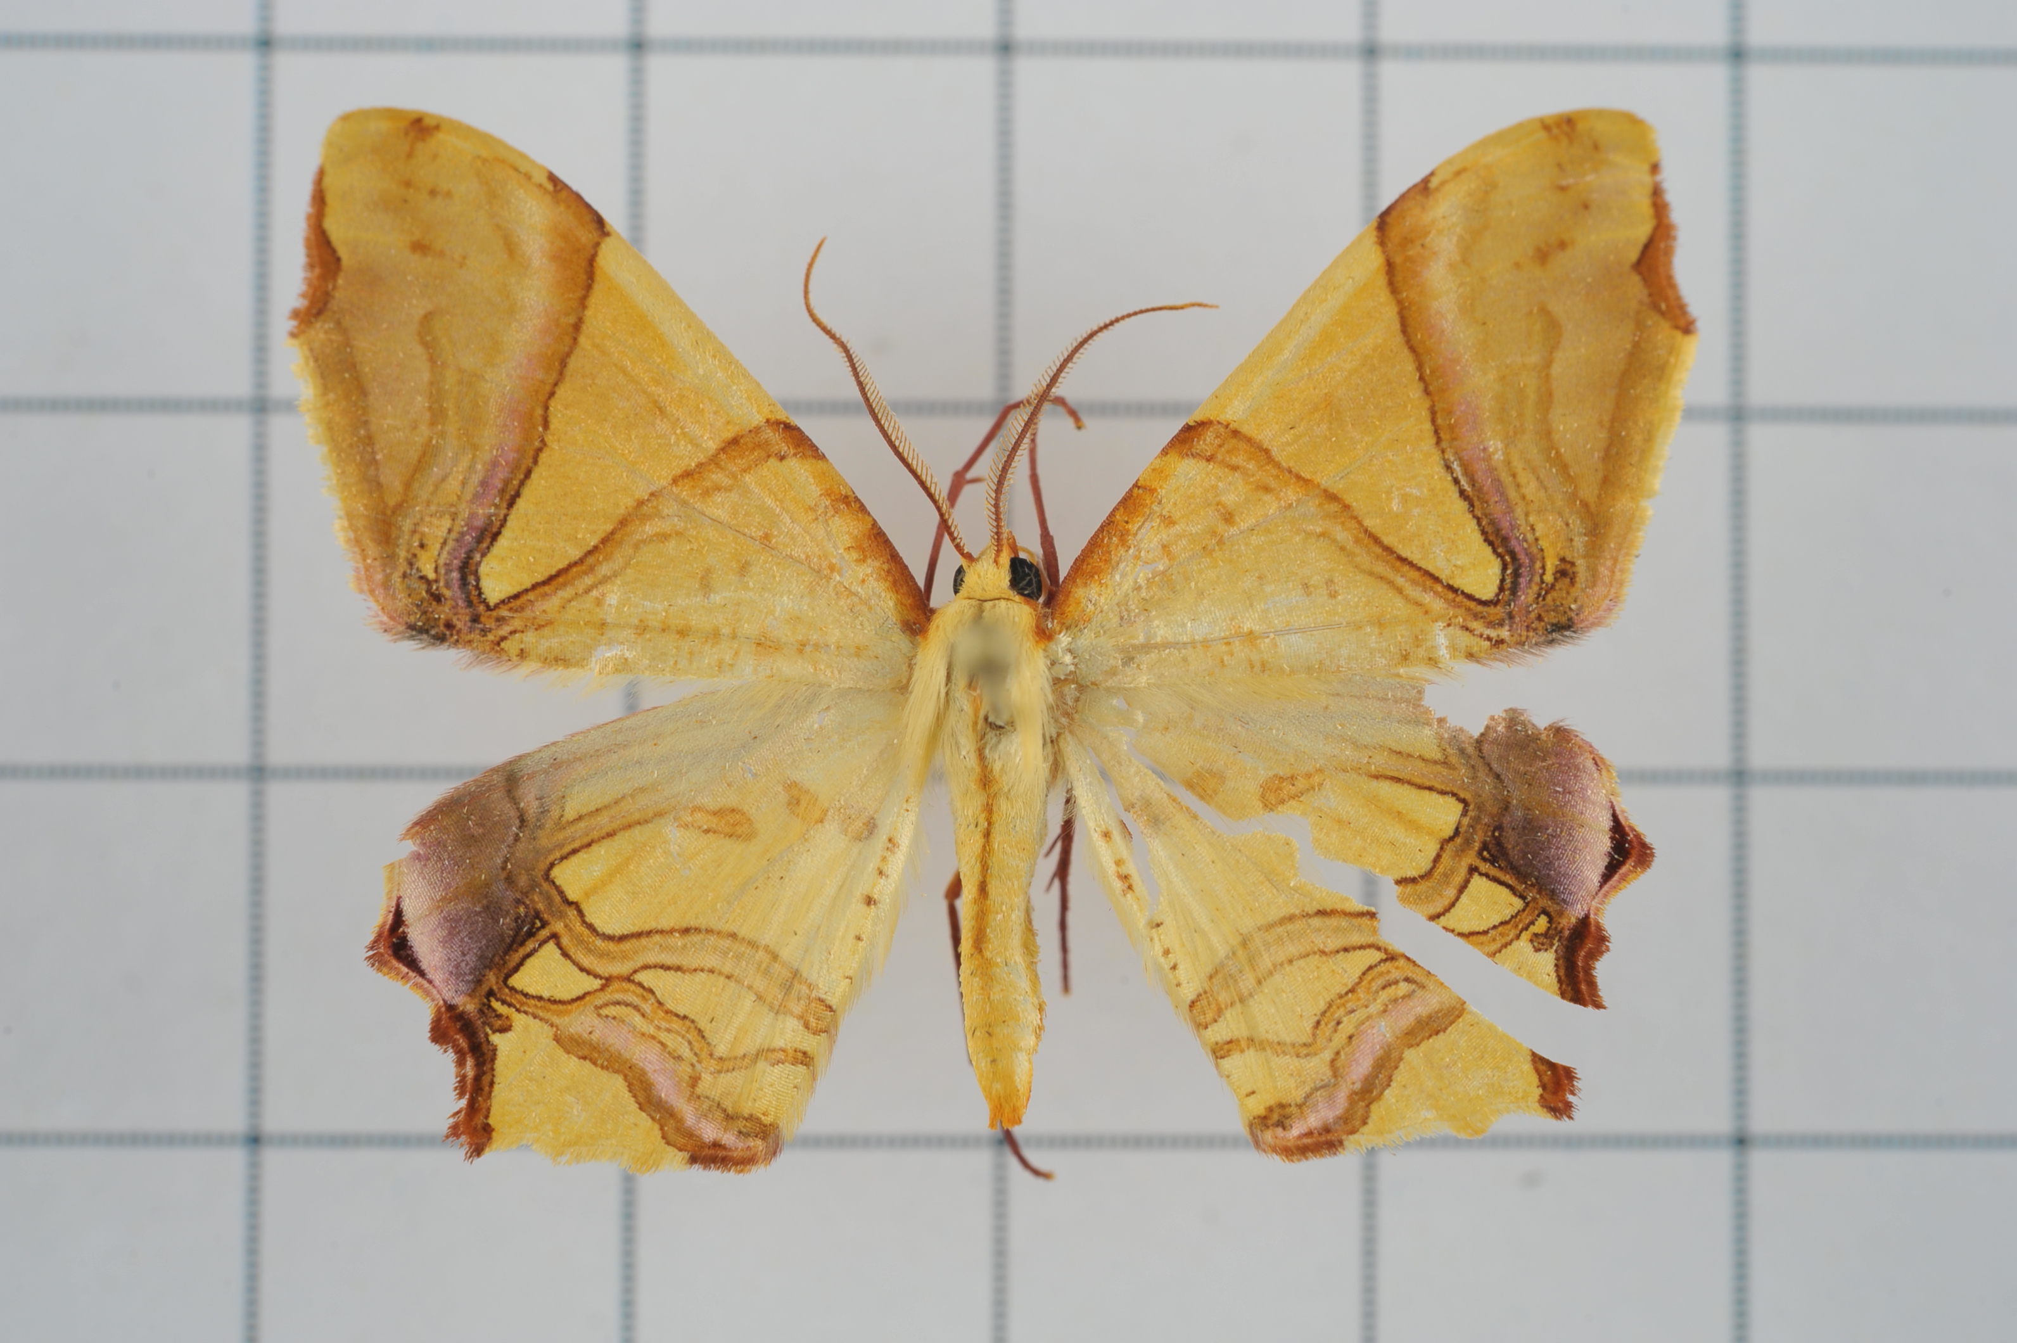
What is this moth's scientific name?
Trotocraspeda divaricata
